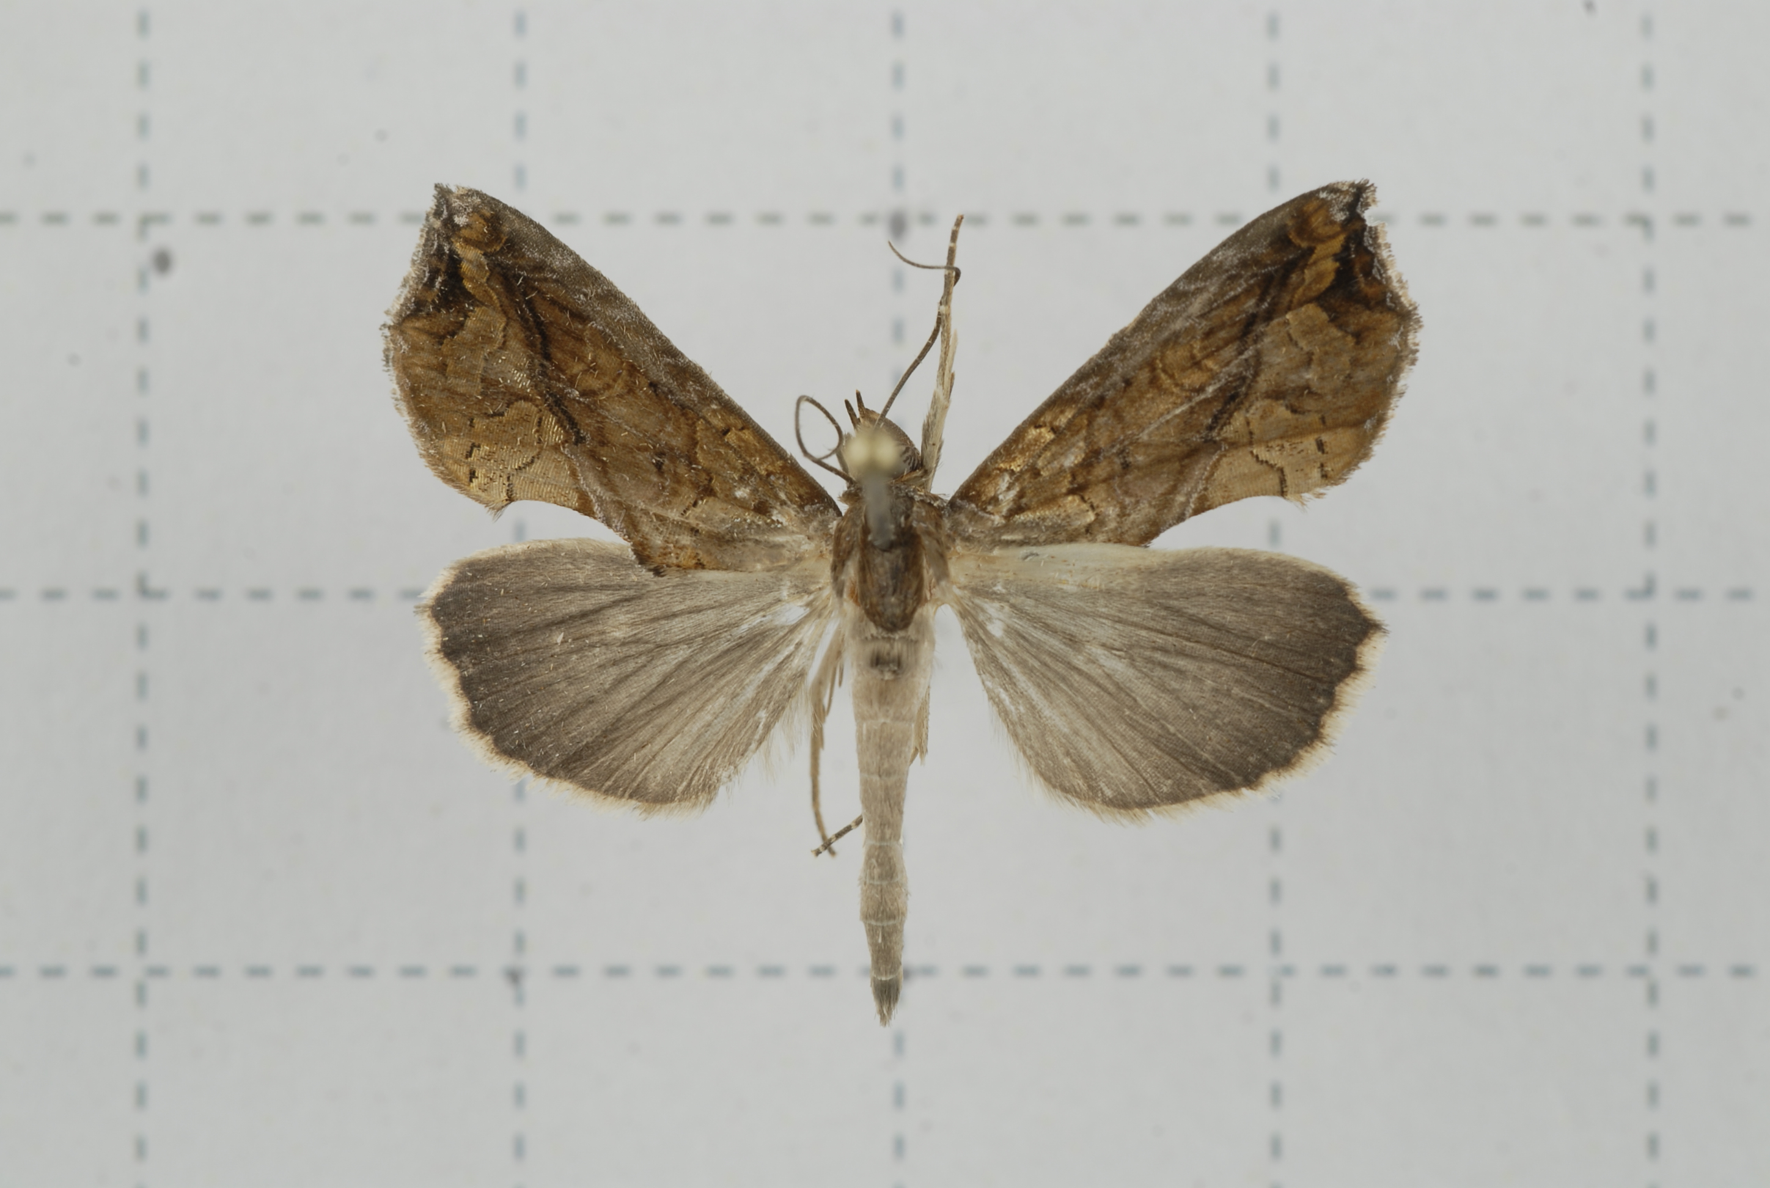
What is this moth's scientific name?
Plusiodonta coelonota
